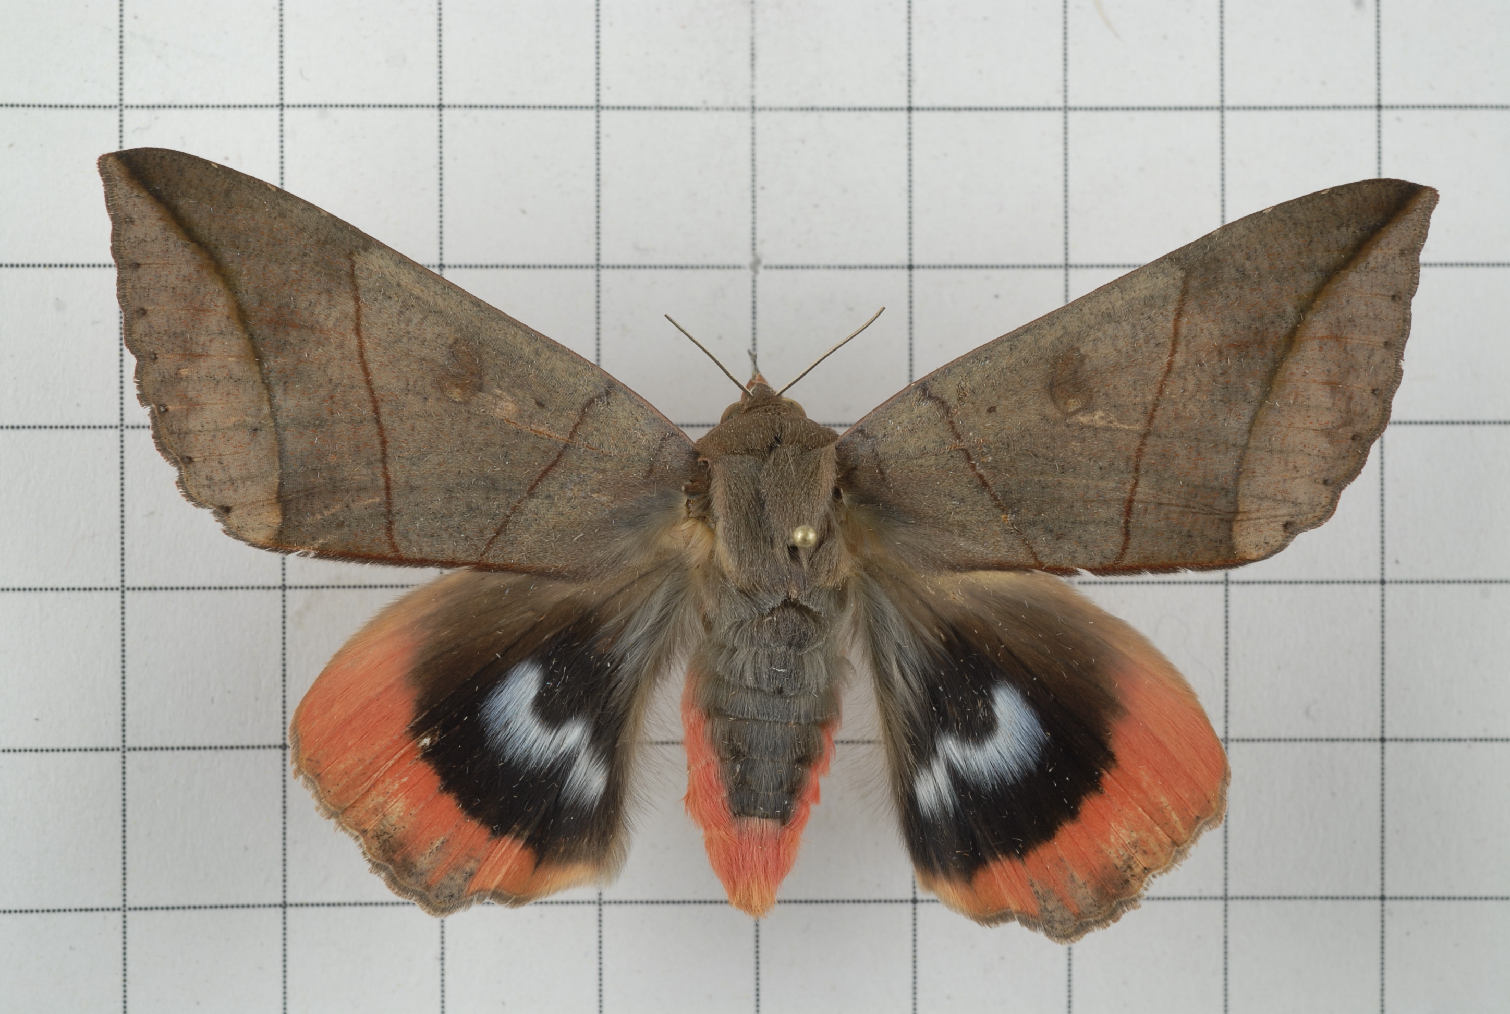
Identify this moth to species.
Thyas juno
